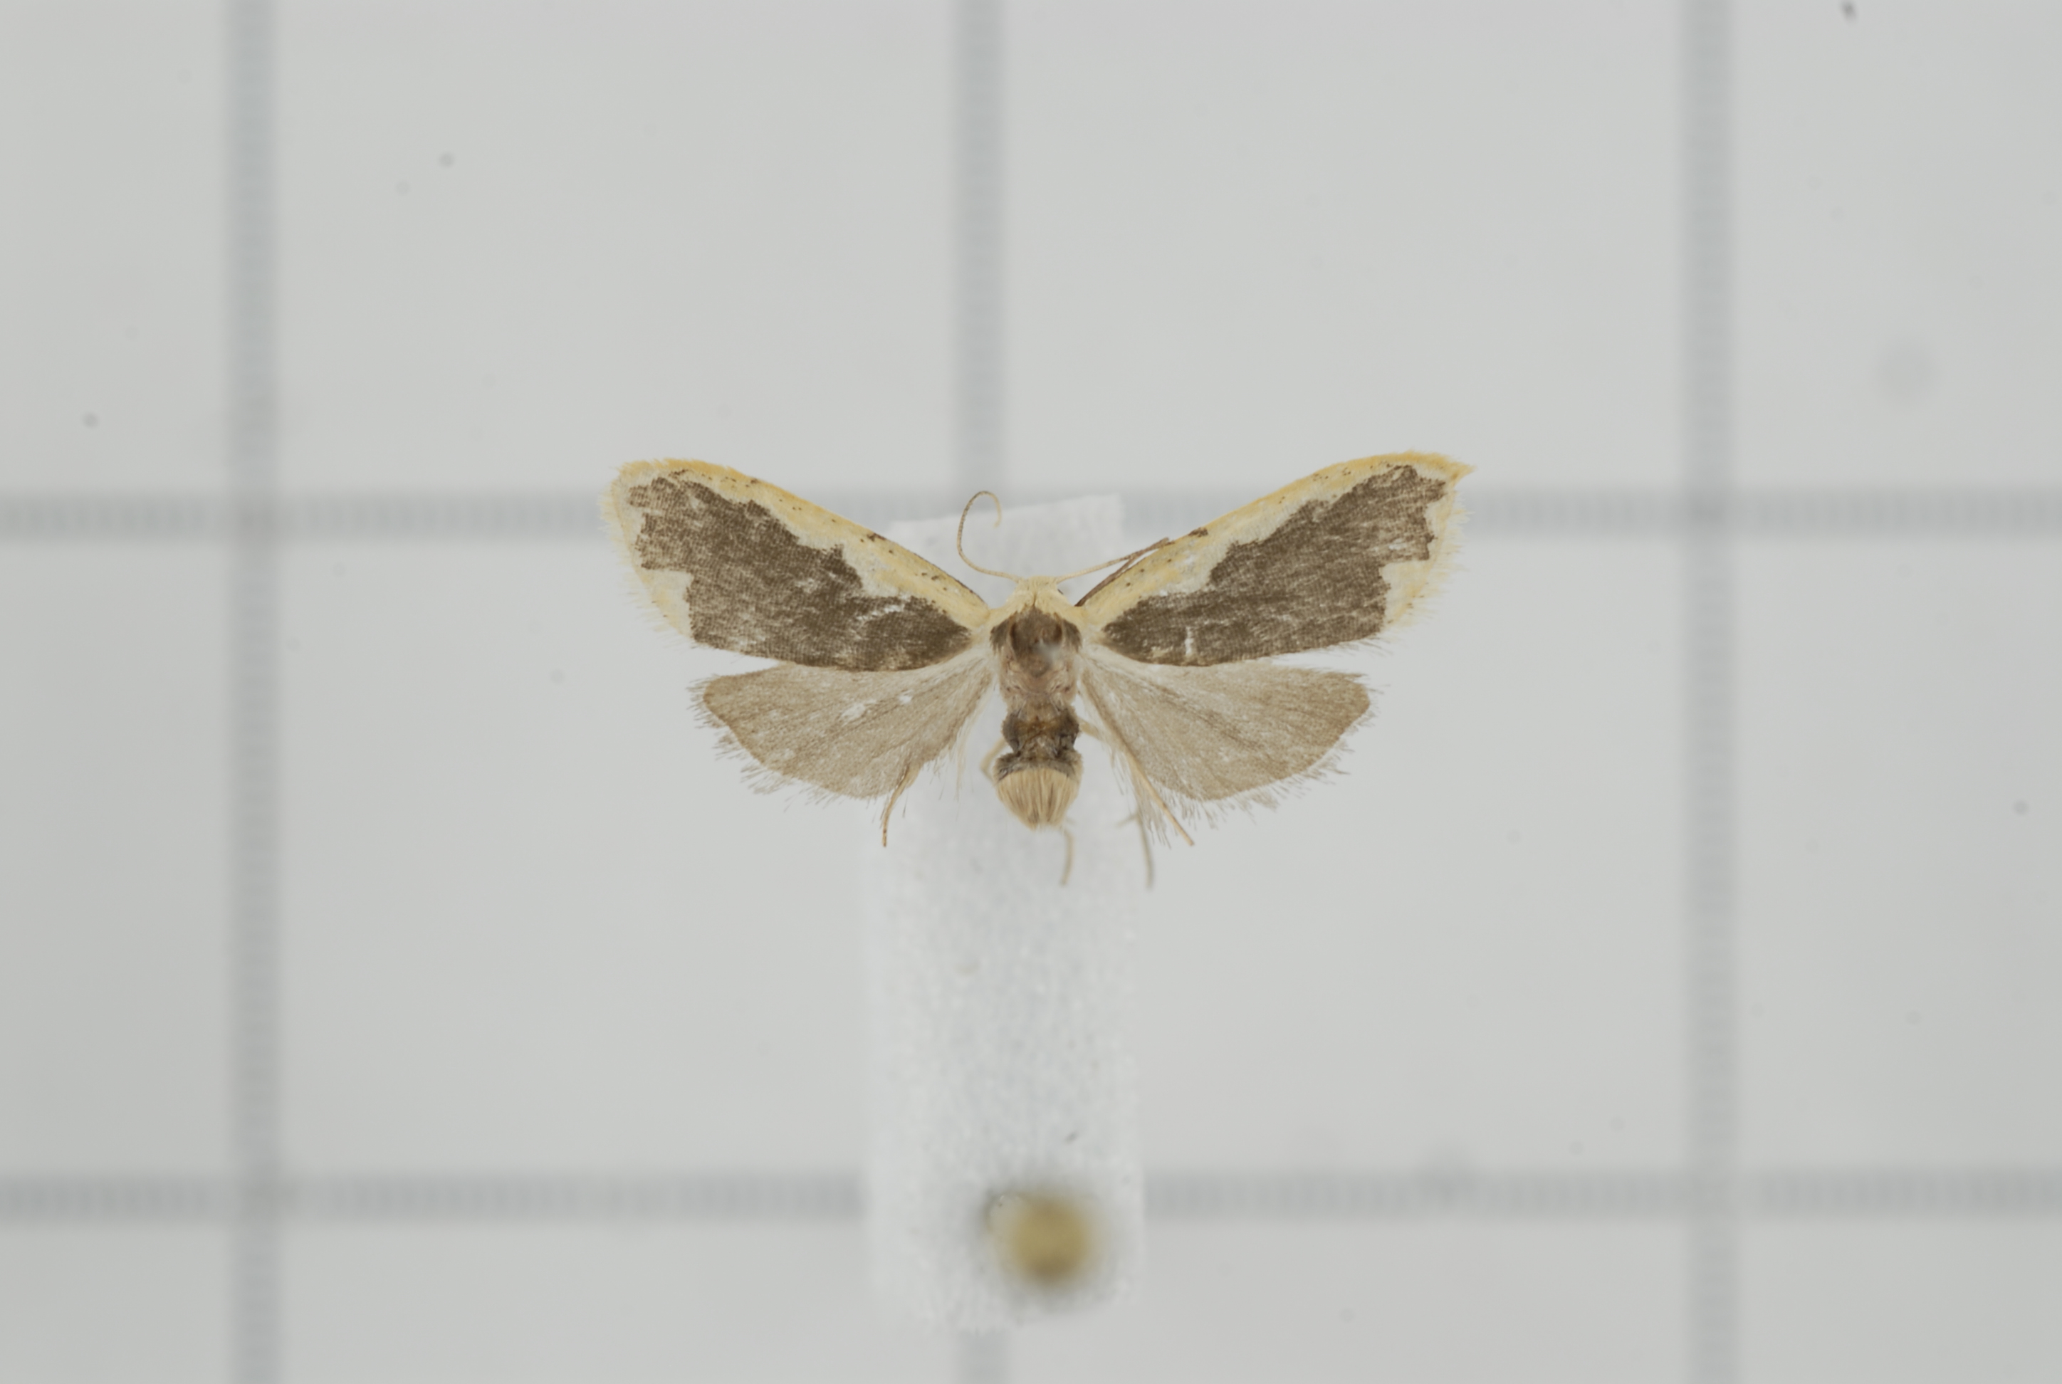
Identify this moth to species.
Diduga taiwana
